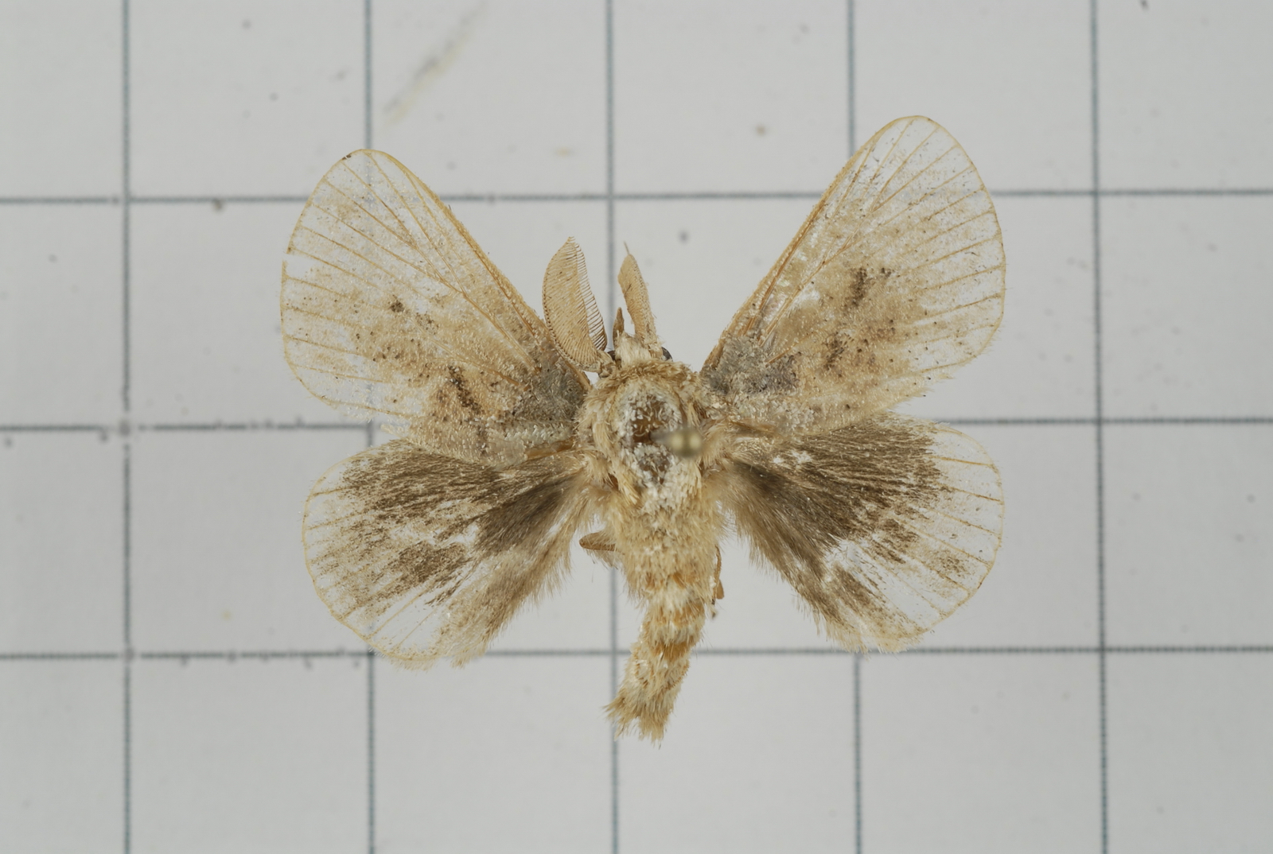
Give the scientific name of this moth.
Susica sinensis
